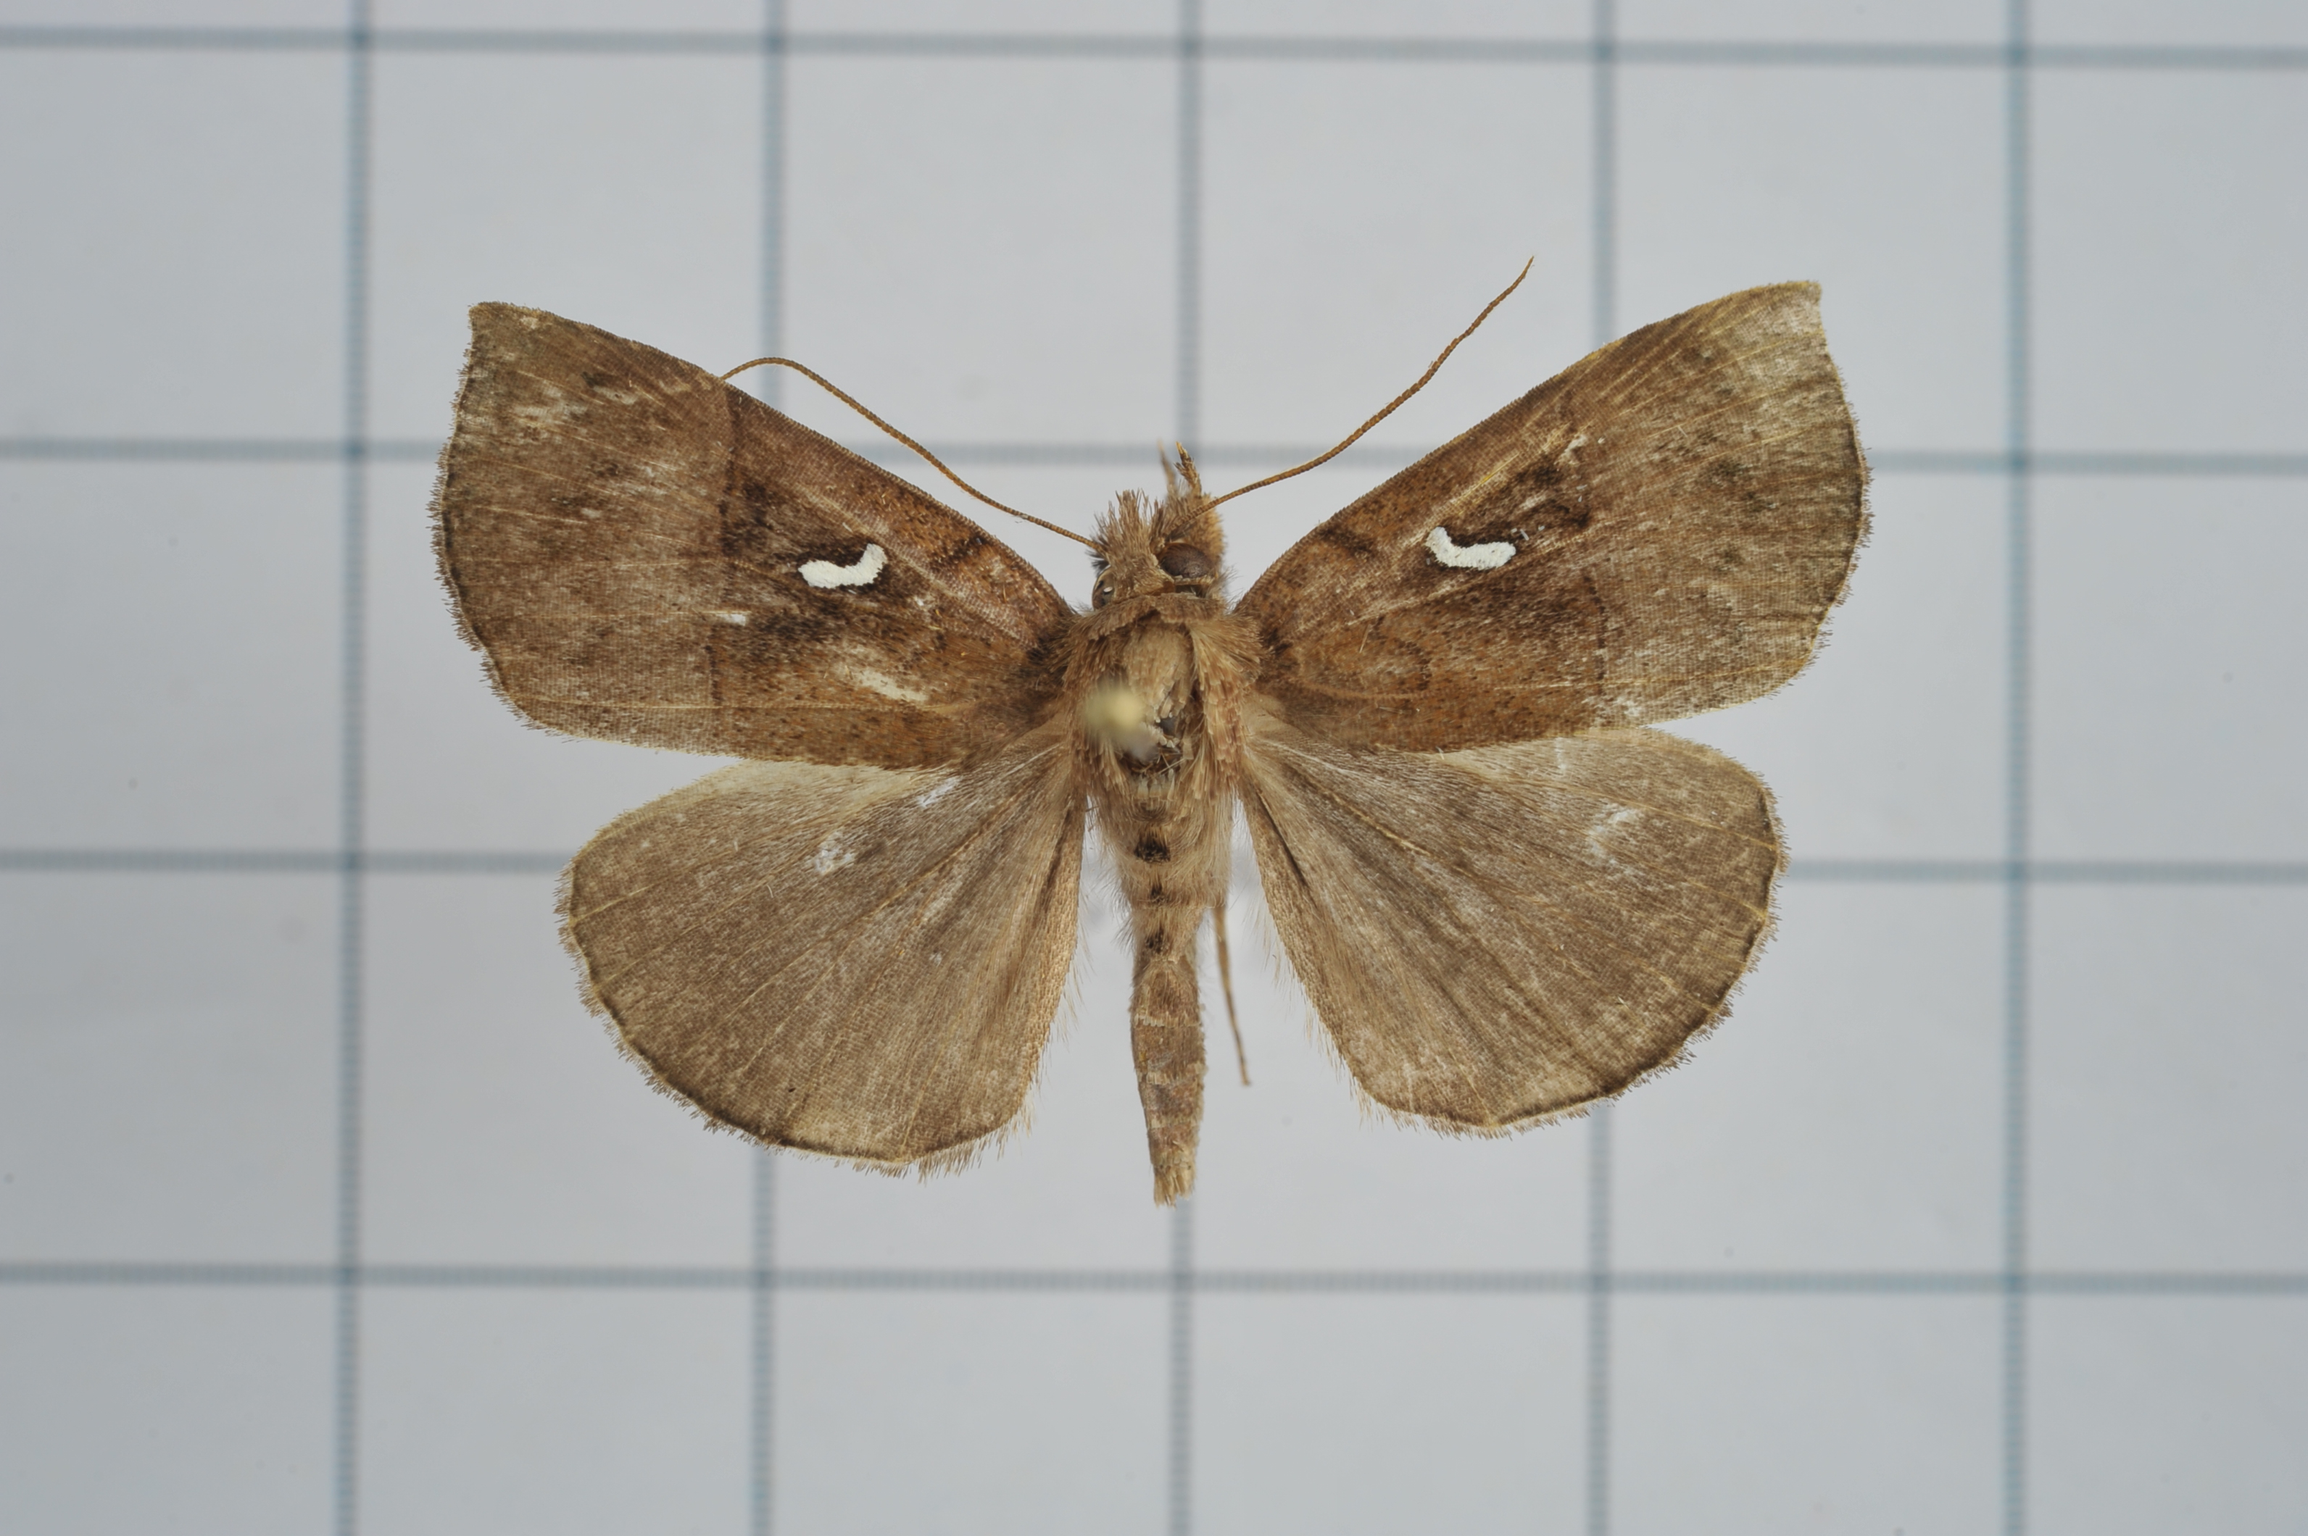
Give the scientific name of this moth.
Hypena albopunctalis
